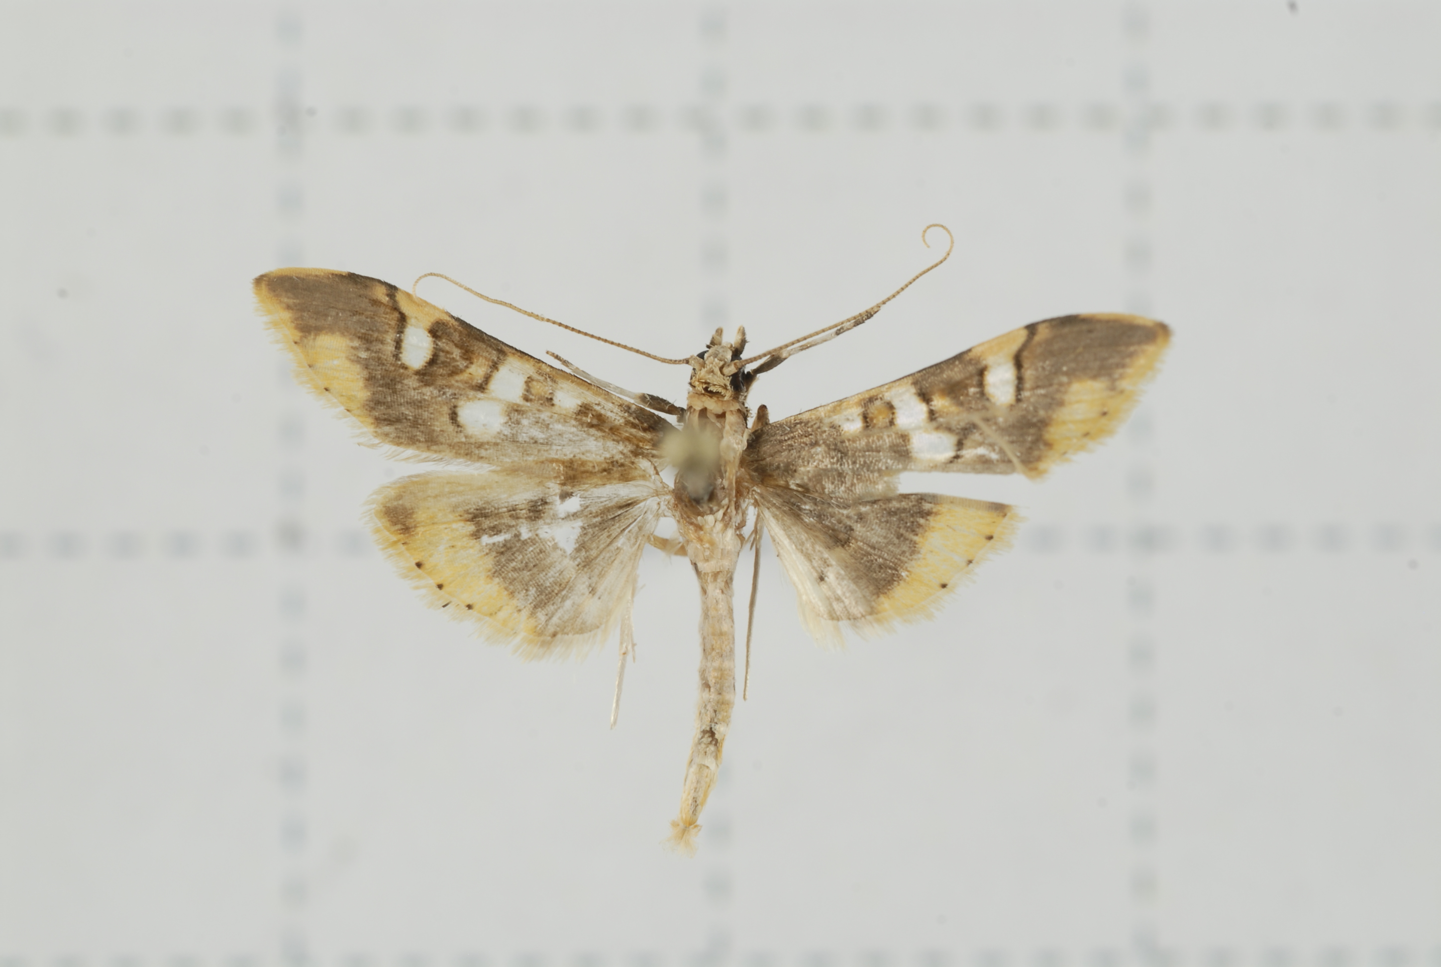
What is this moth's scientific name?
Prophantis adusta
